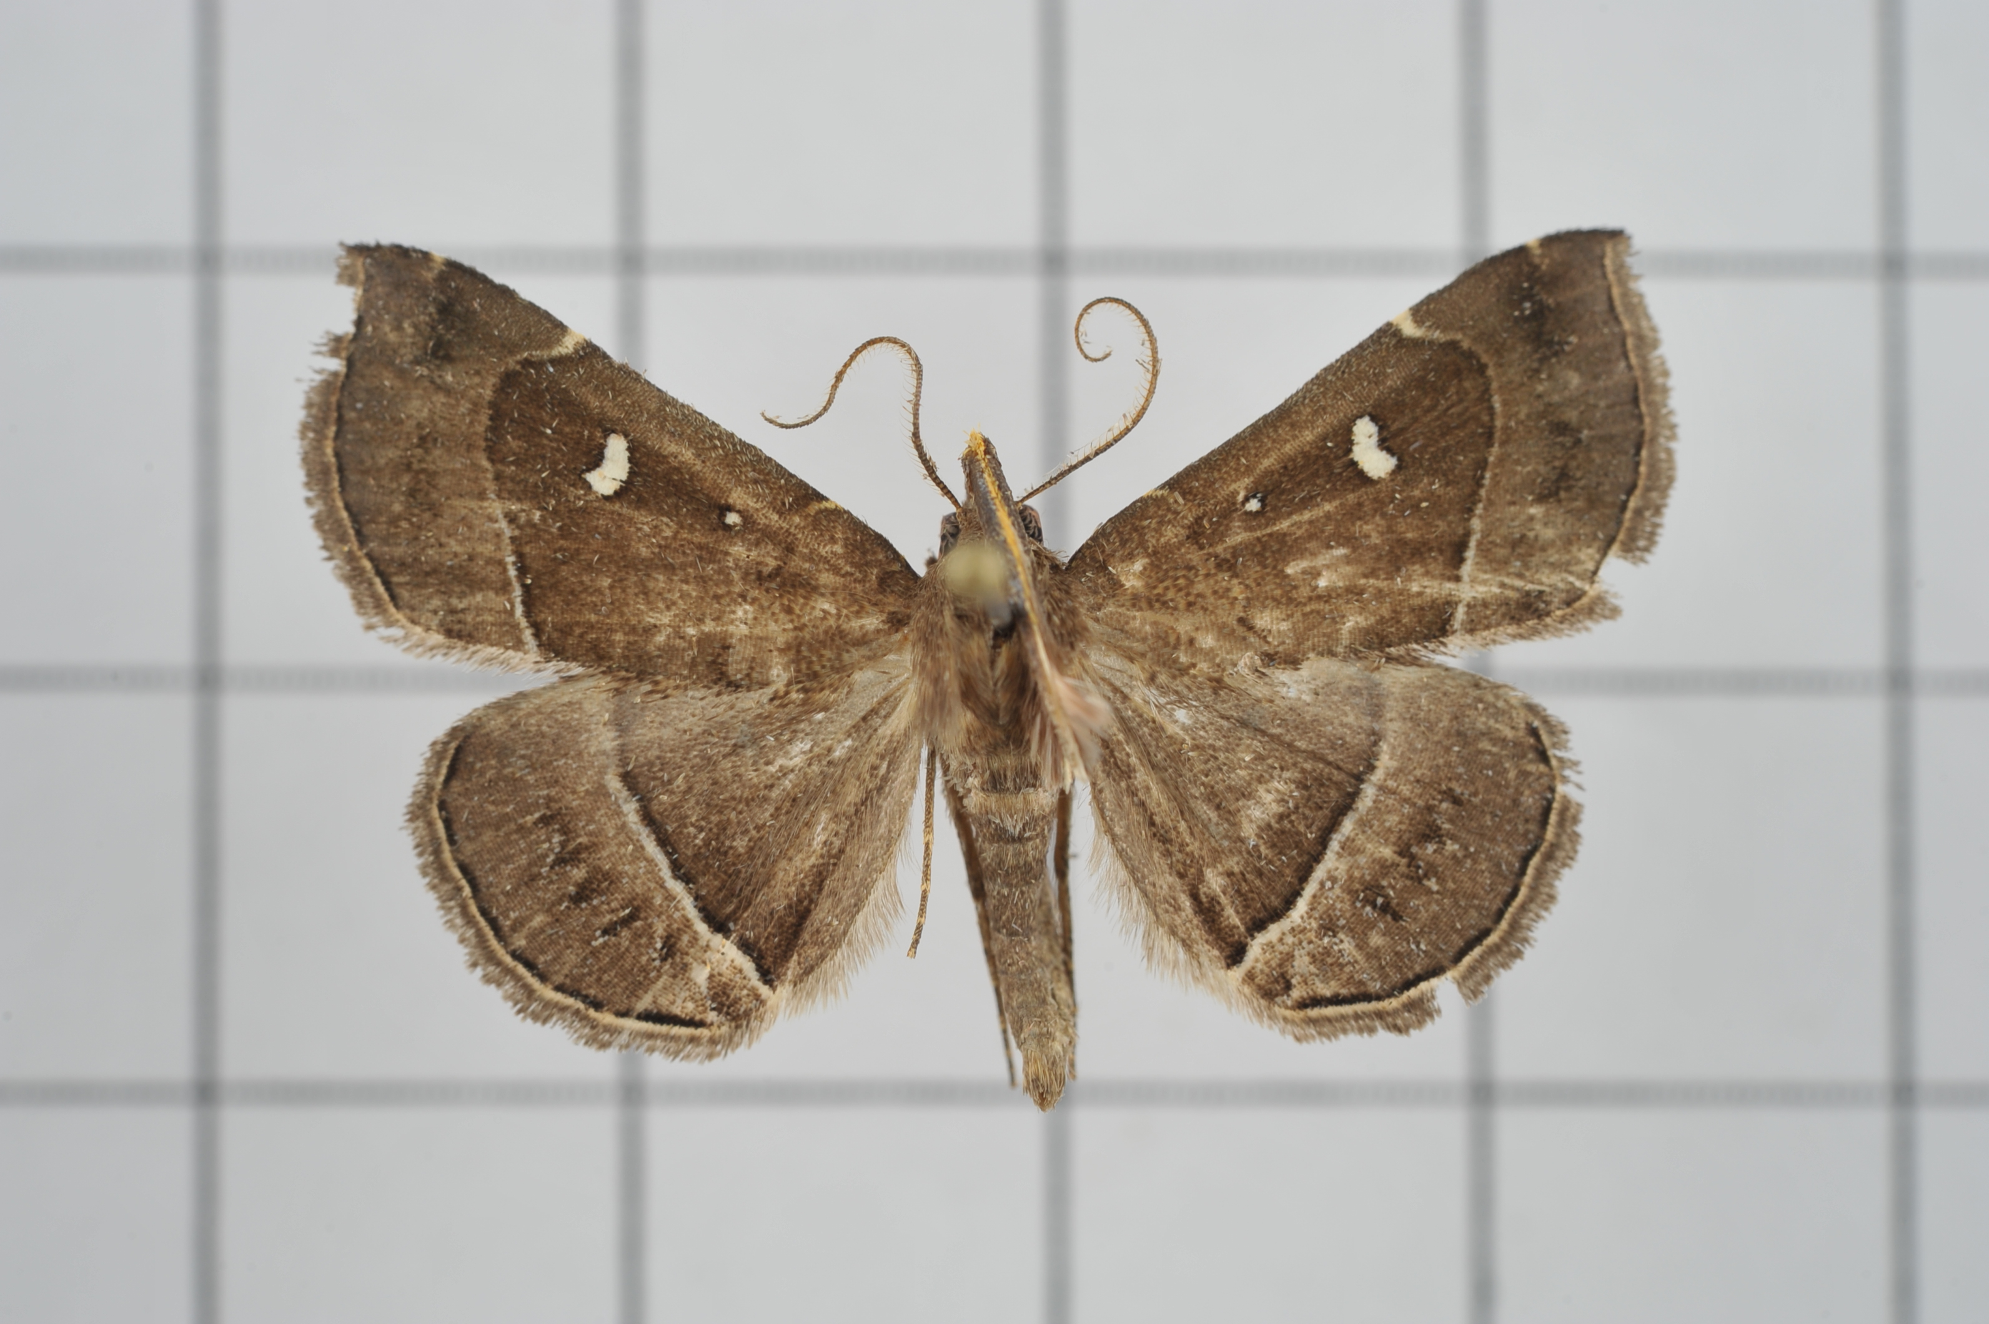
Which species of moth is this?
Cidariplura gladiata
